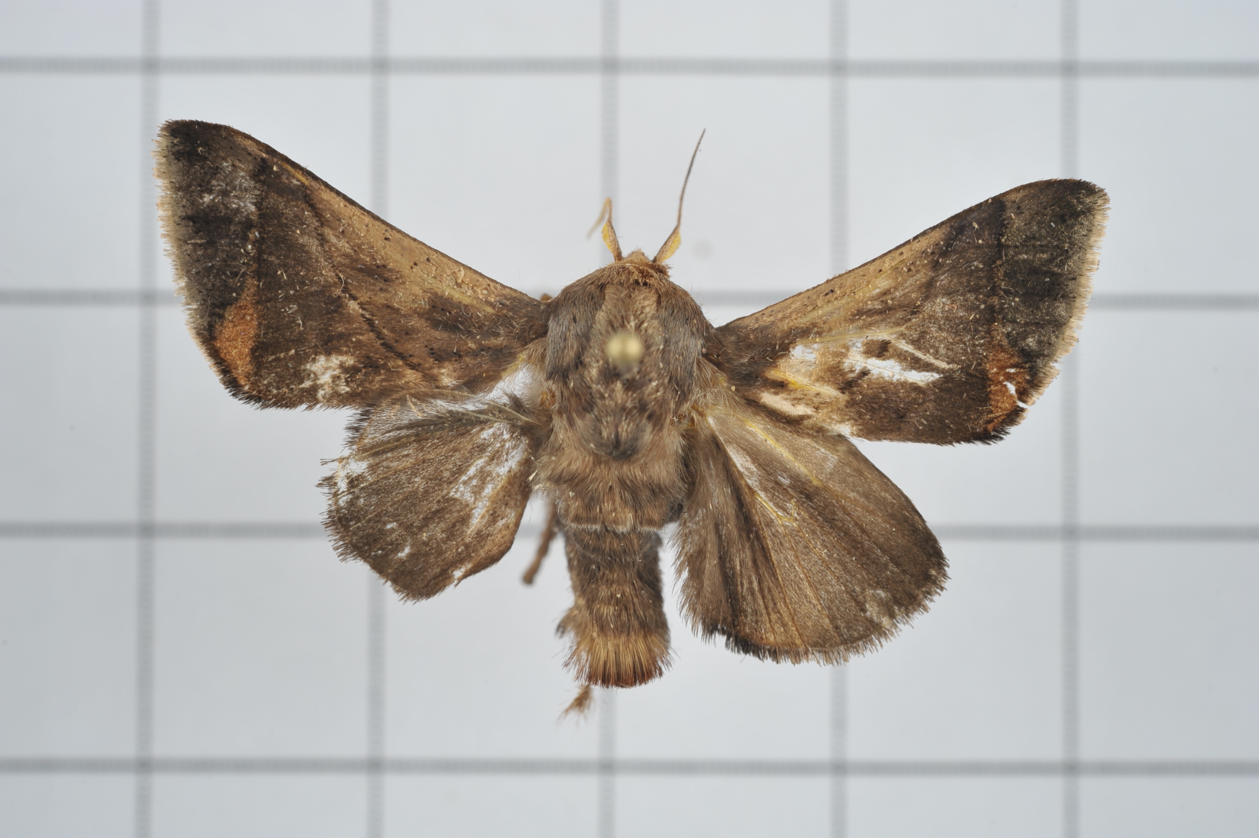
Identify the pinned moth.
Setora baibarana
